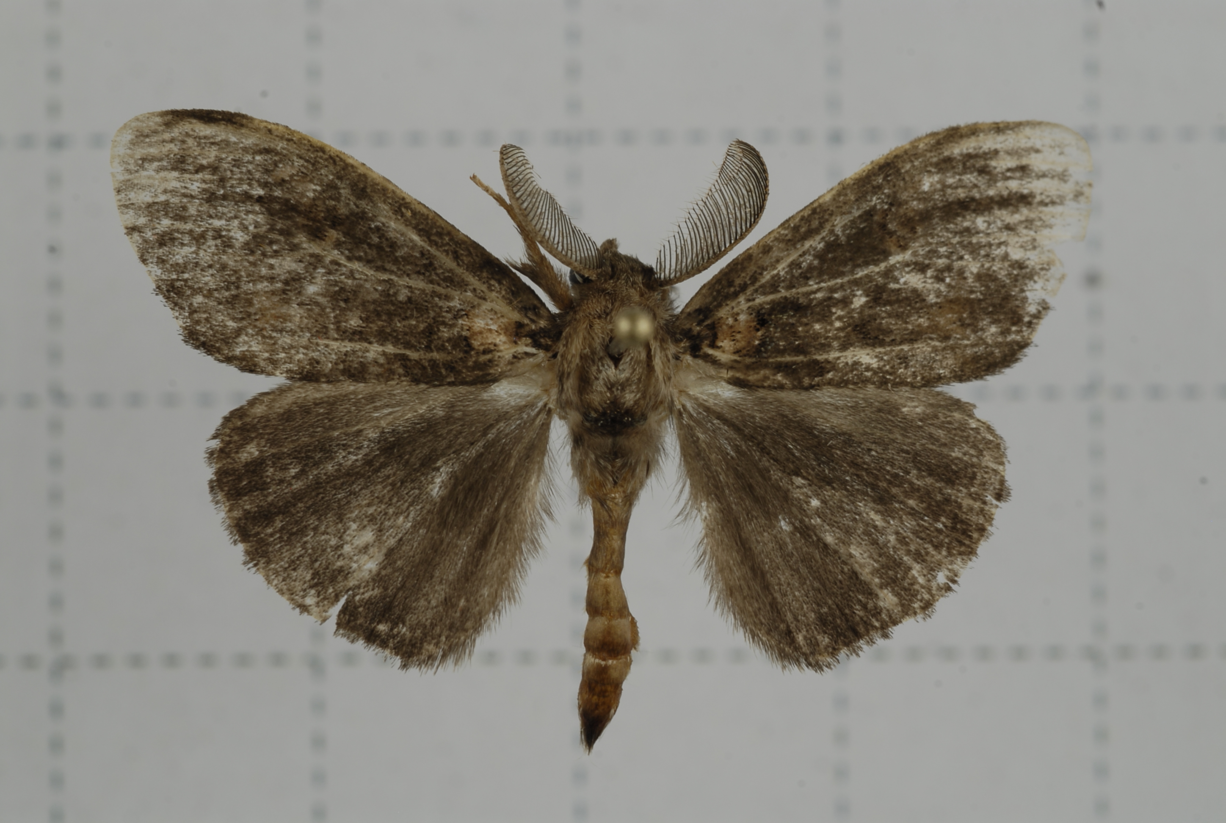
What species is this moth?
Olene dudgeoni
